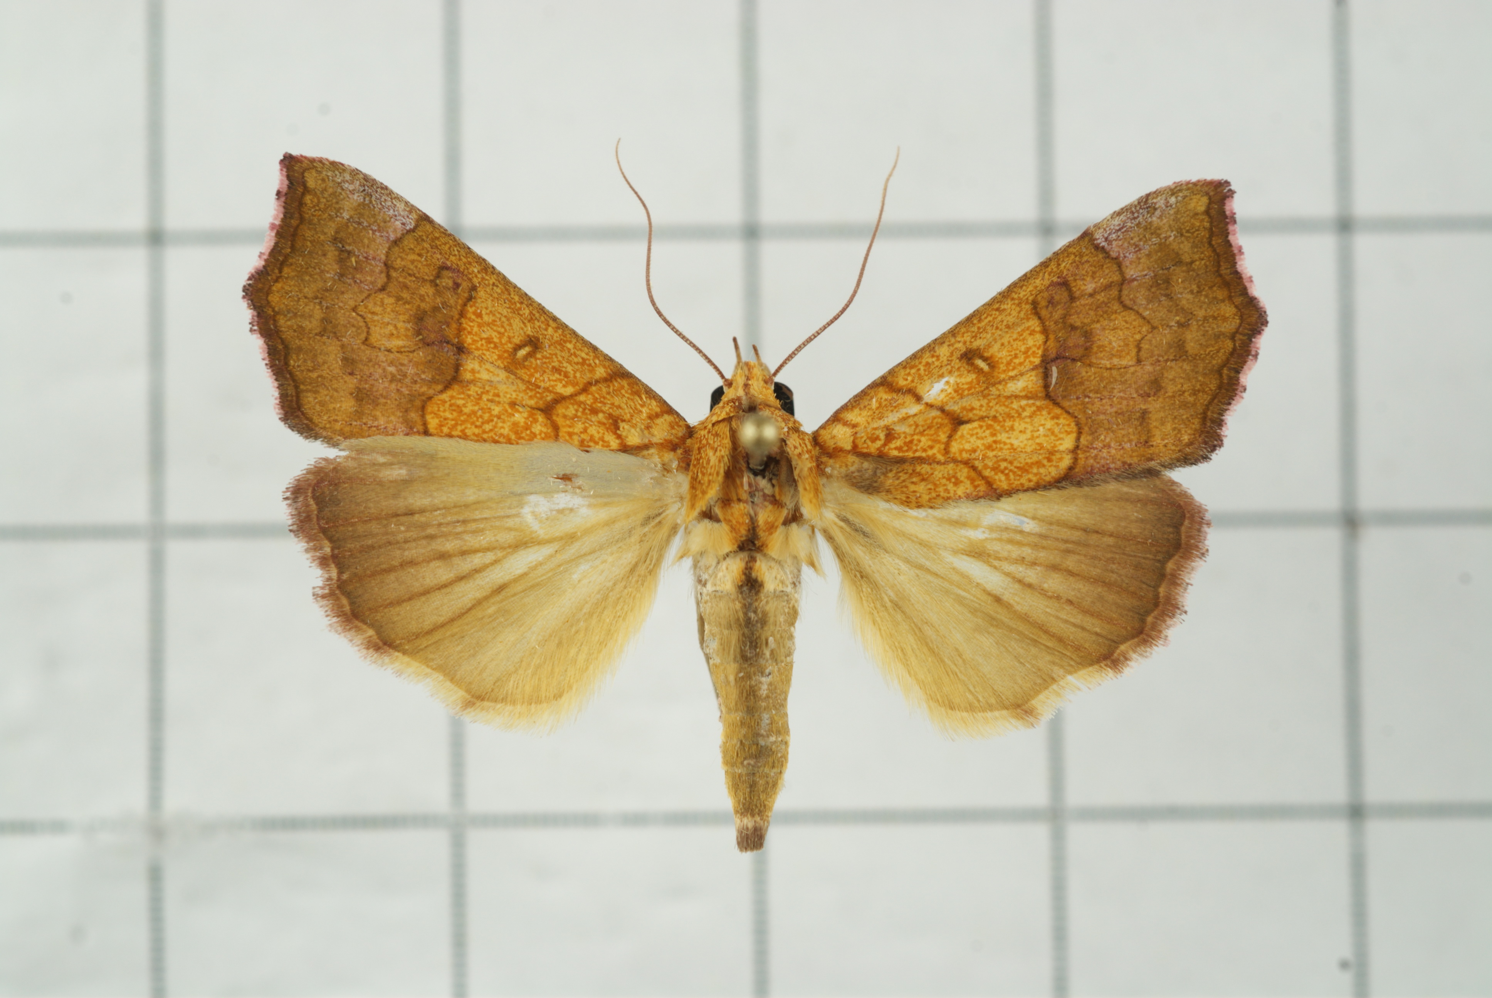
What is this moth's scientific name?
Cosmophila lyona
